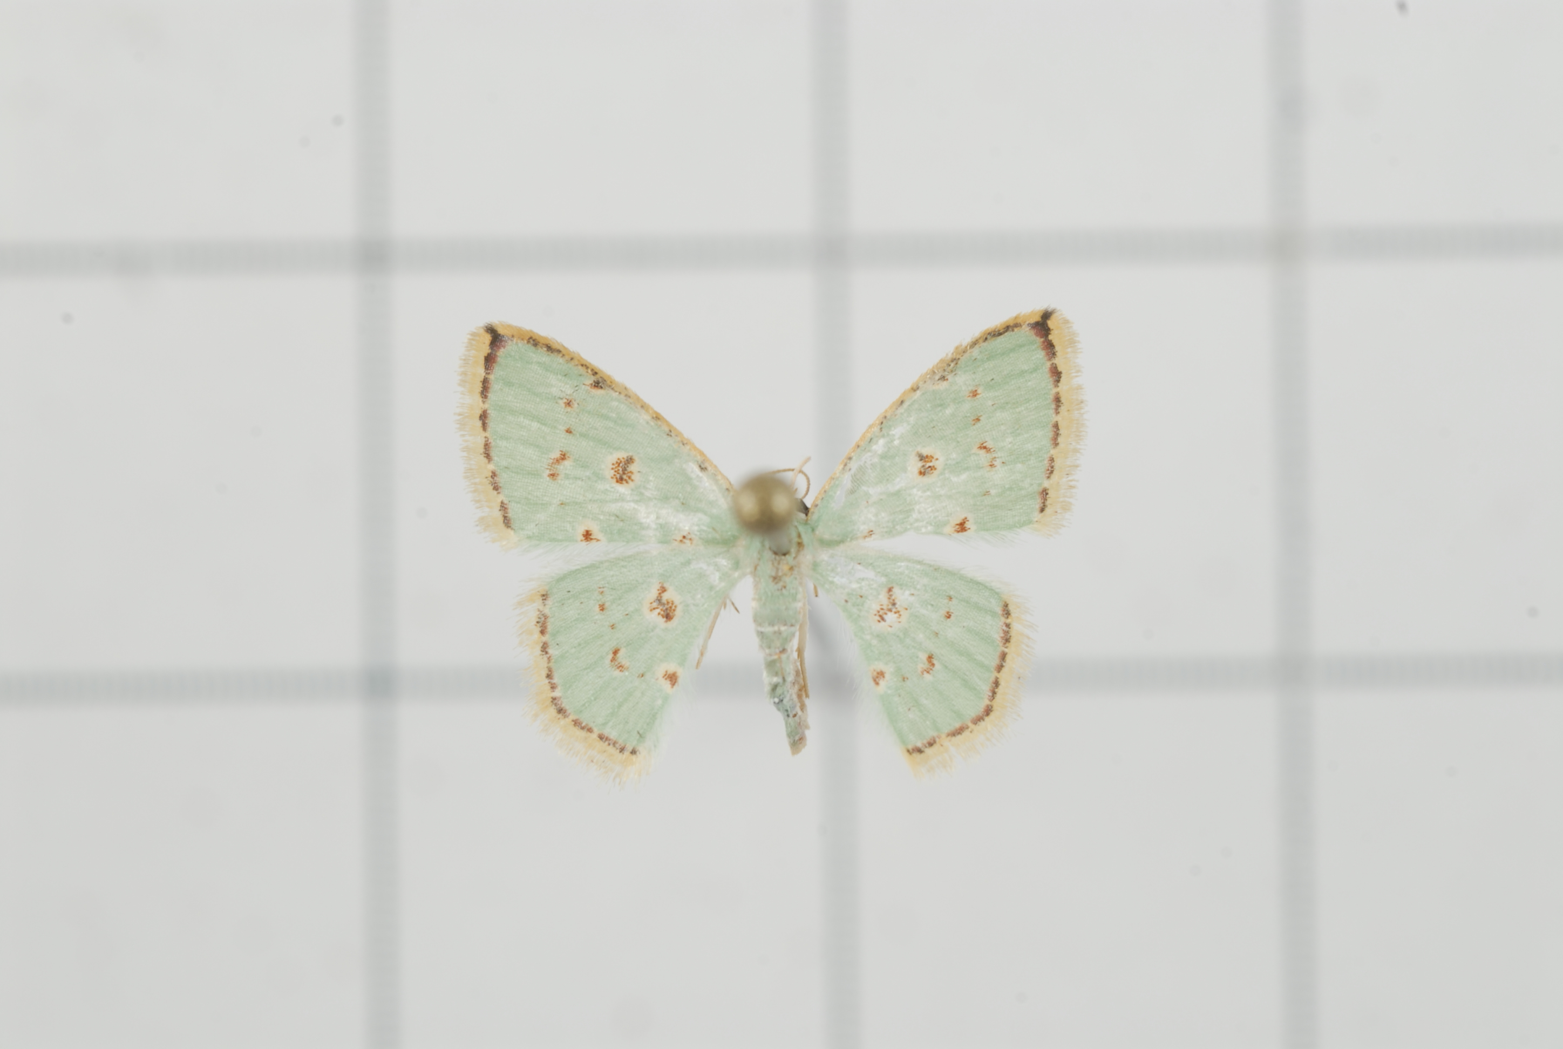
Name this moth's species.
Comostola laesaria
